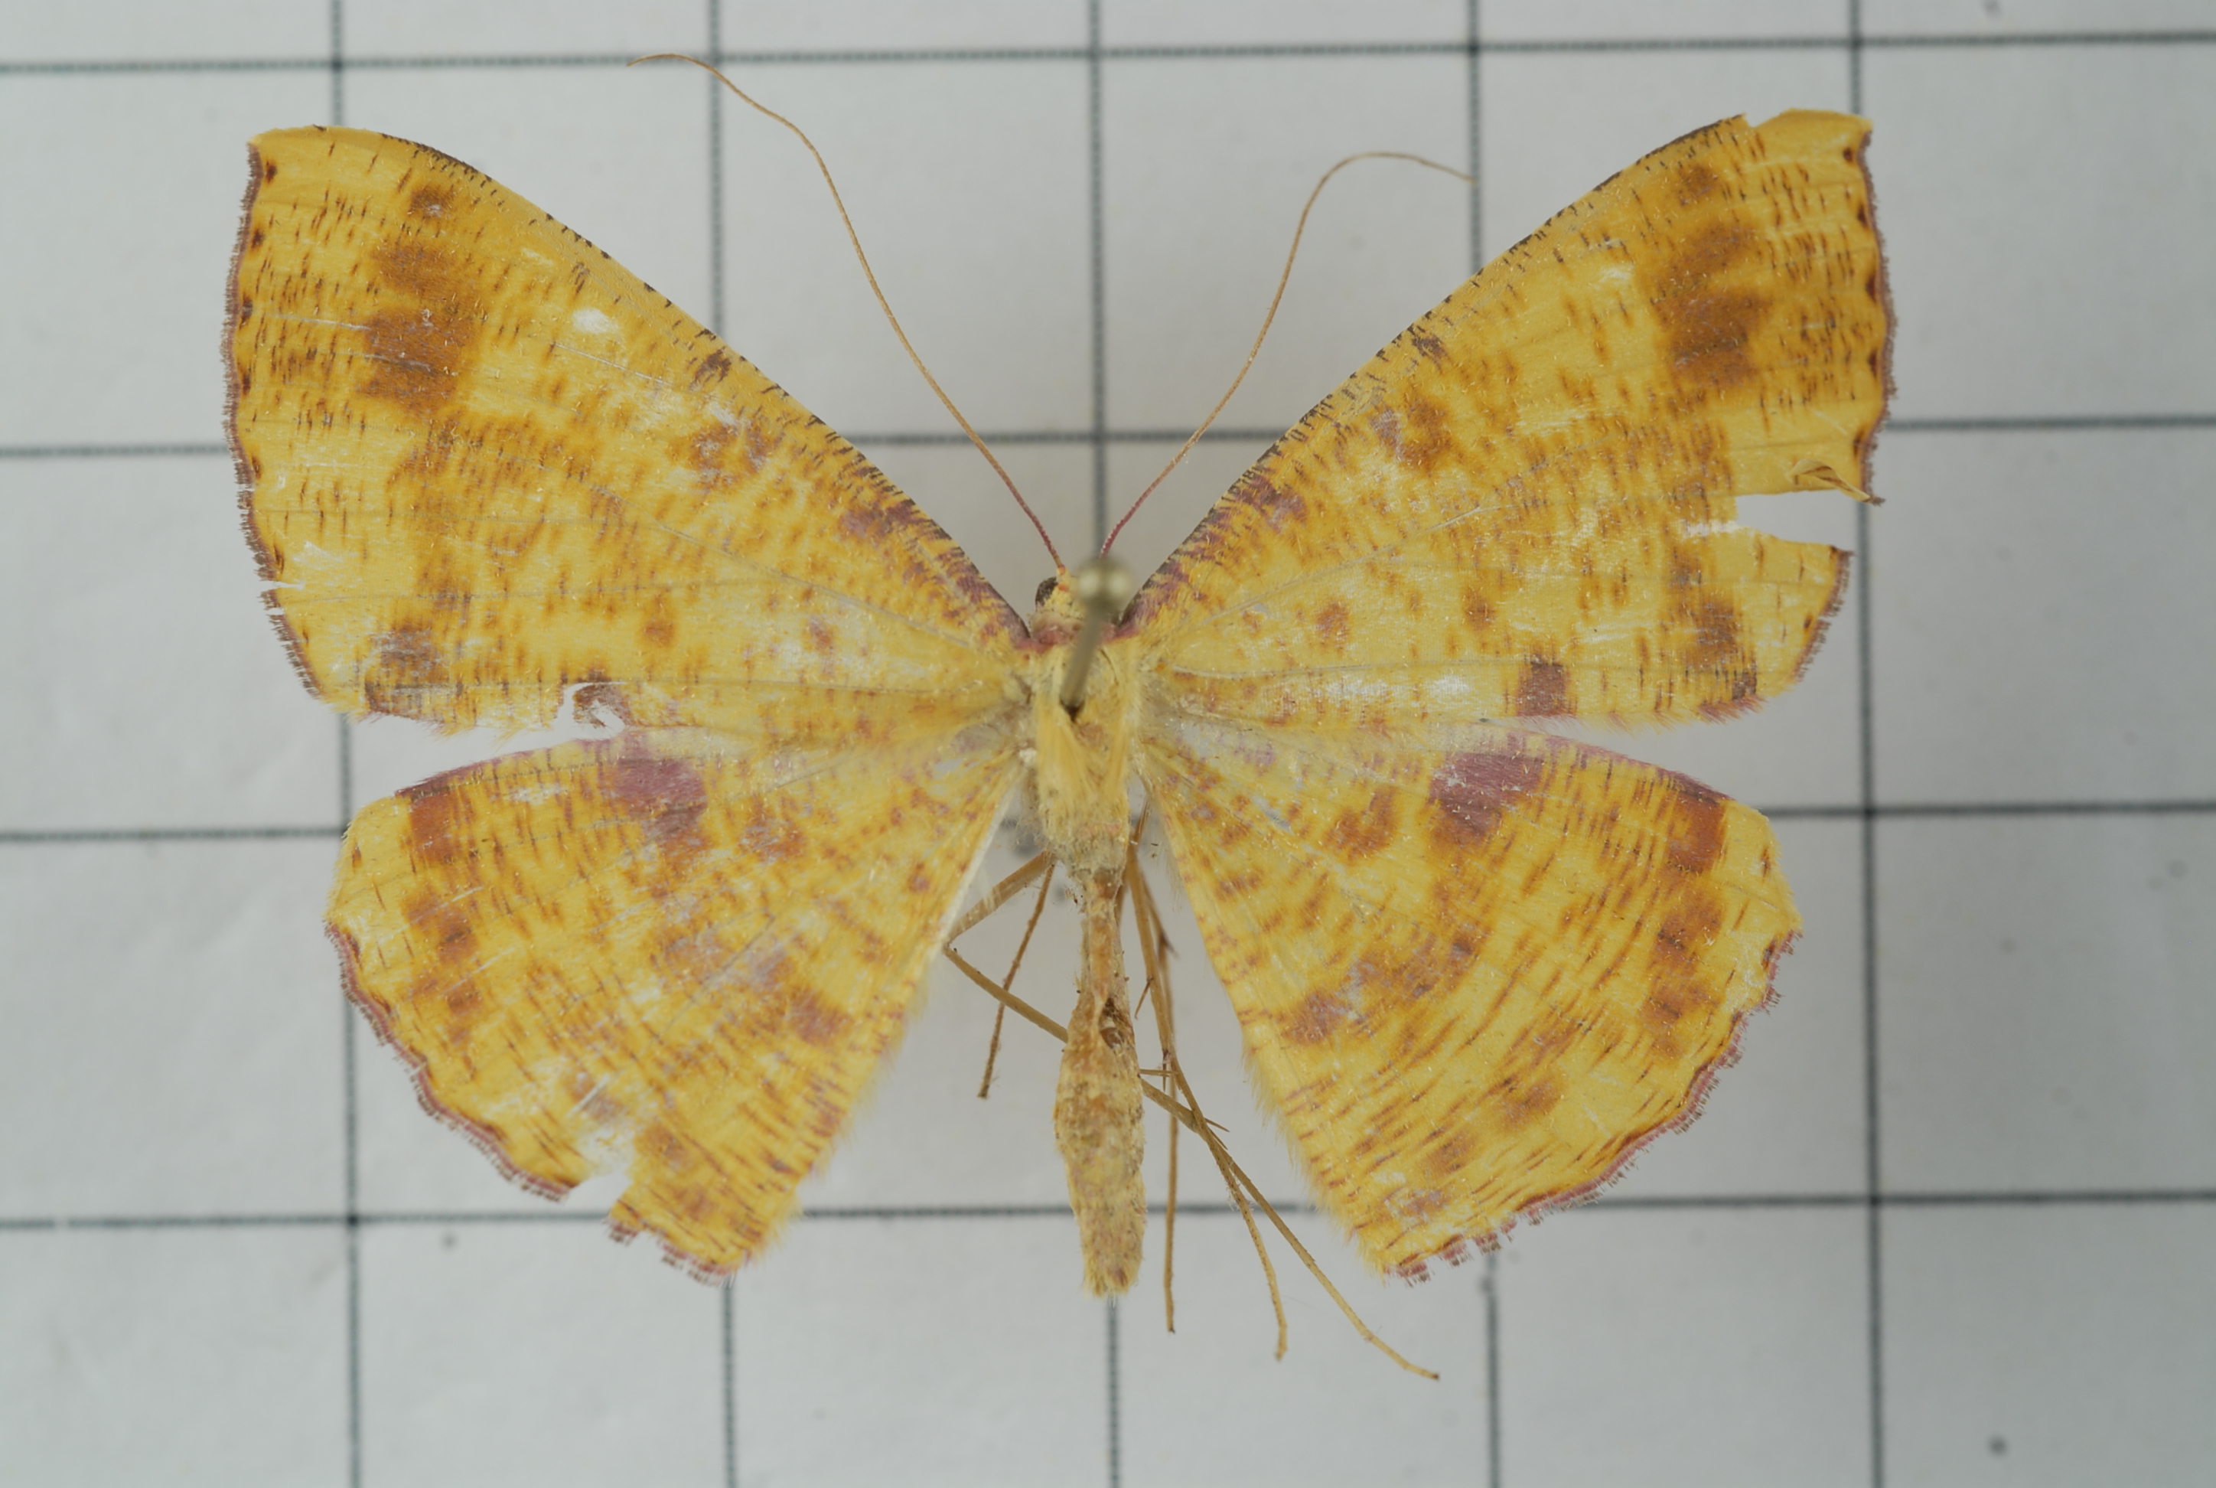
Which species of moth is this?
Eumelea ludovicata ludovicata
